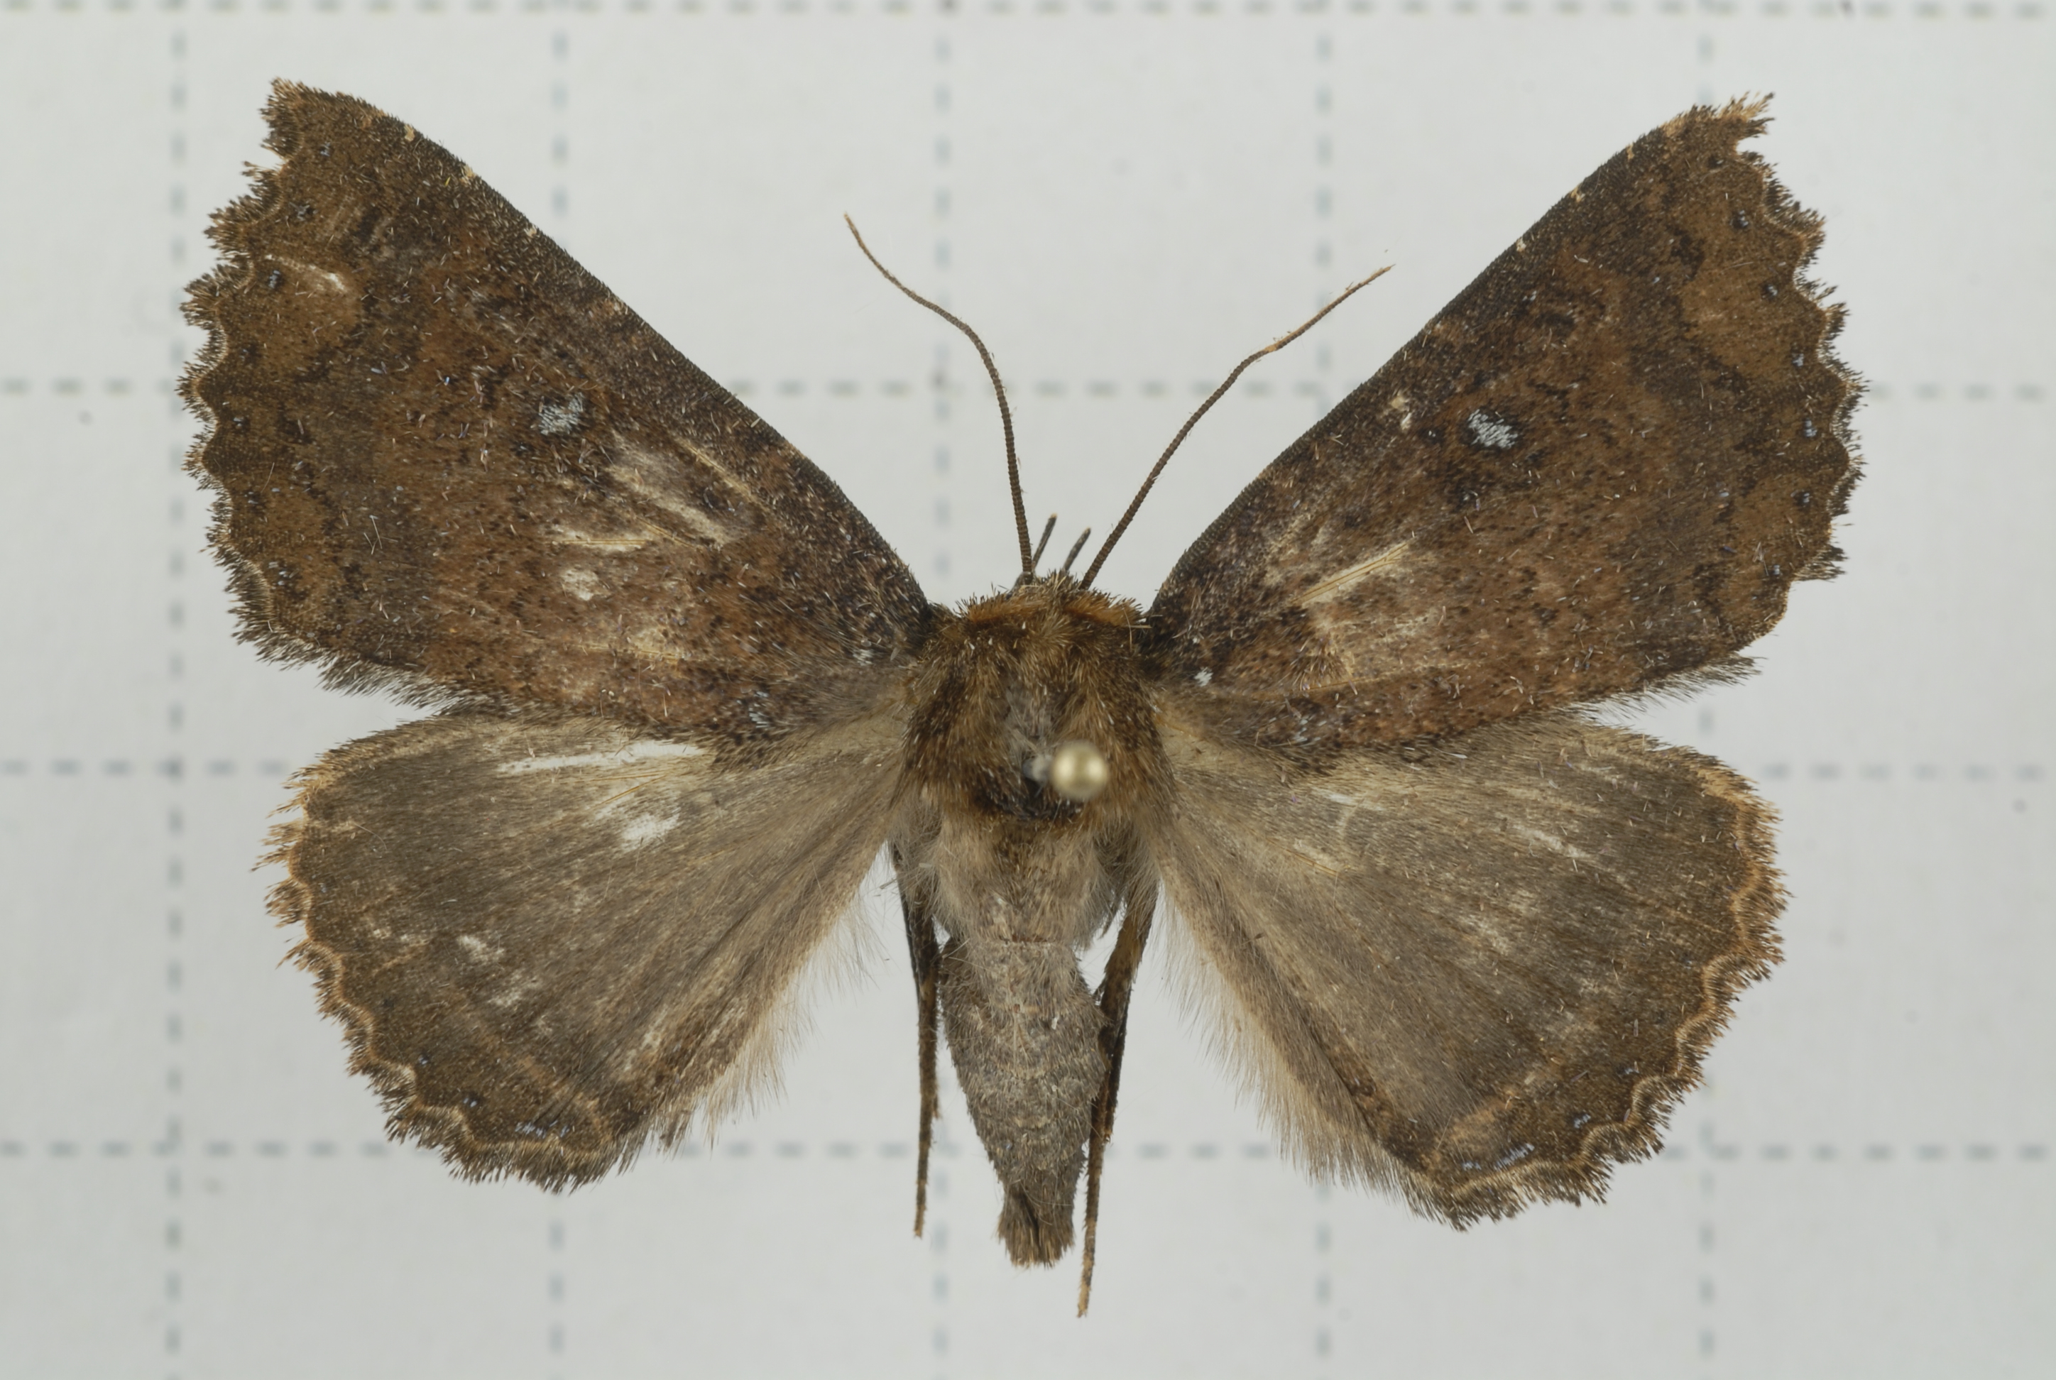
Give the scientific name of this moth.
Hypersypnoides submarginata submarginata
